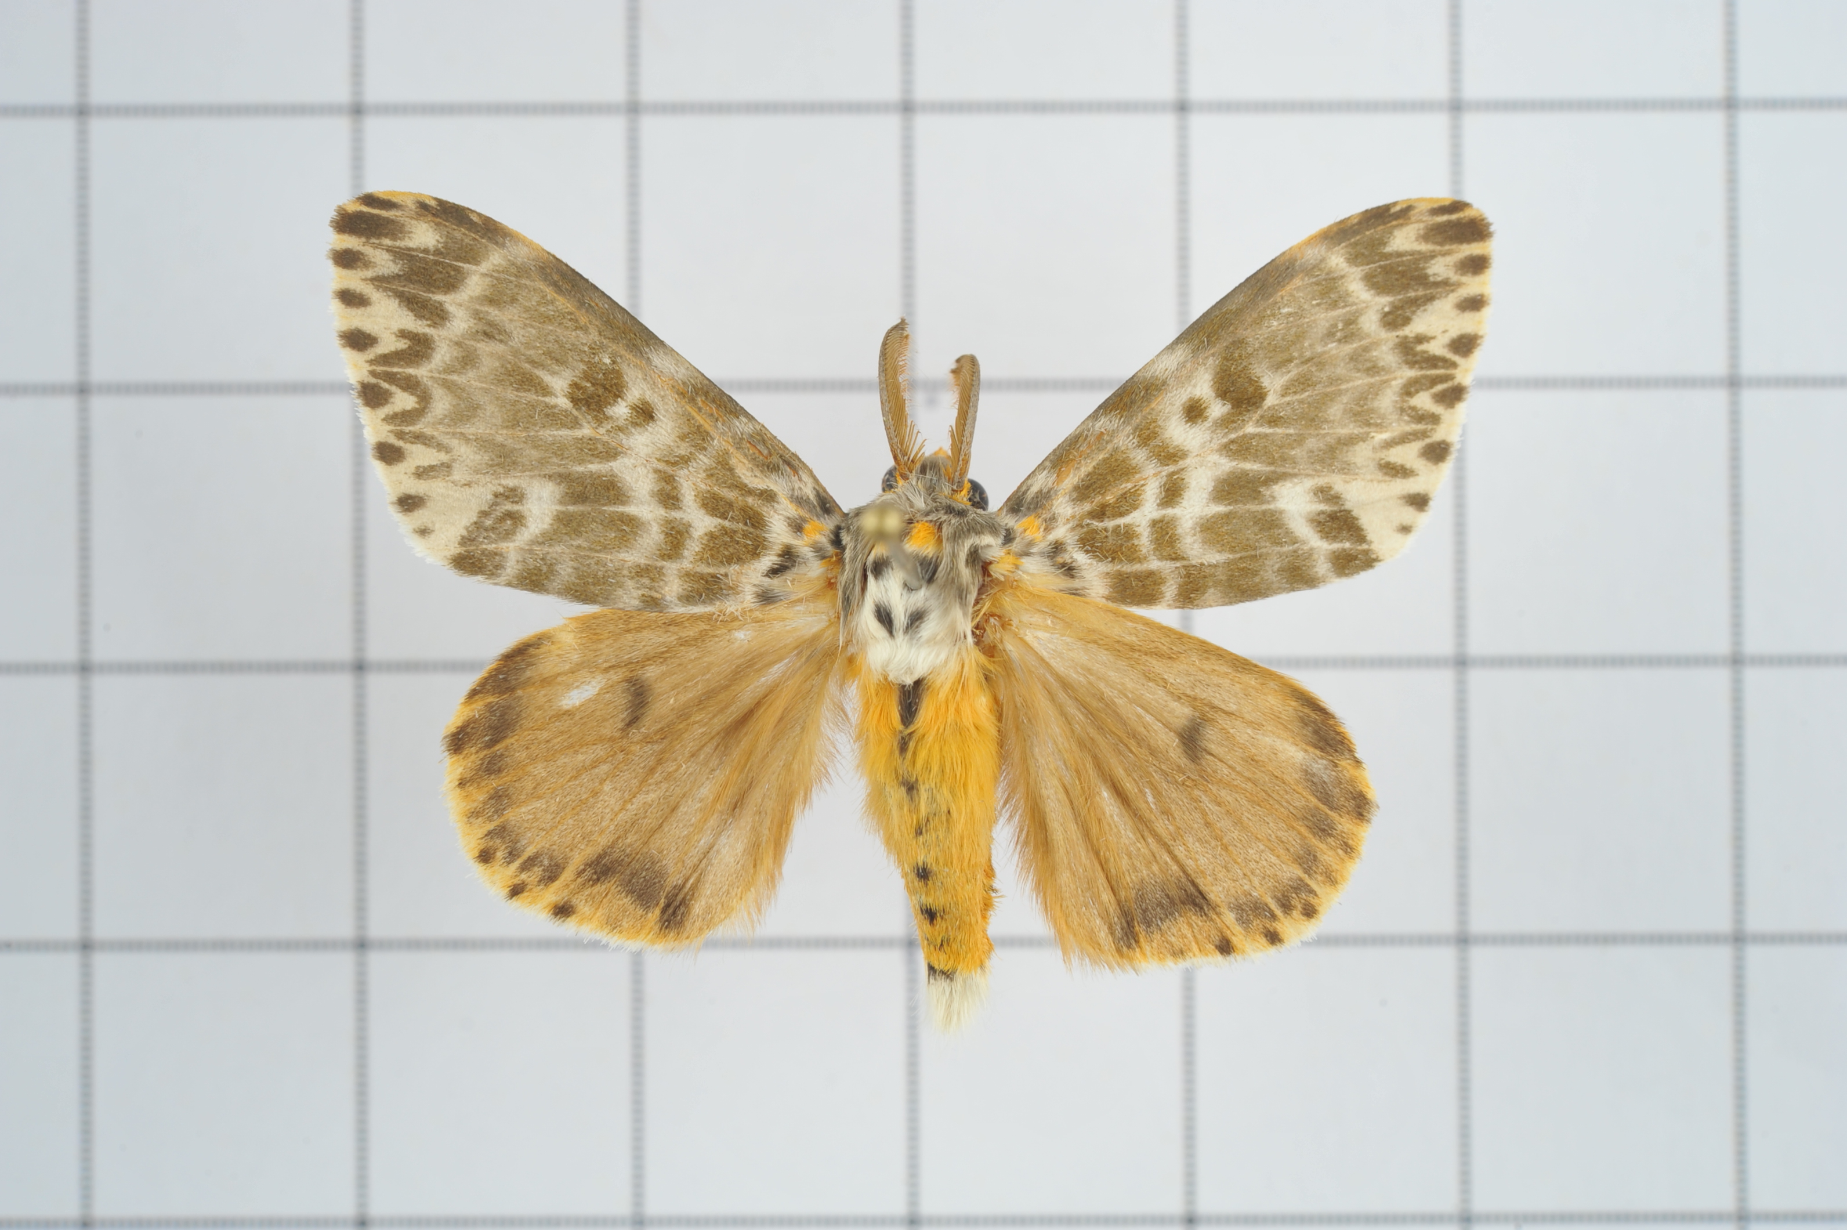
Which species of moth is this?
Lymantria mathura subpallida
